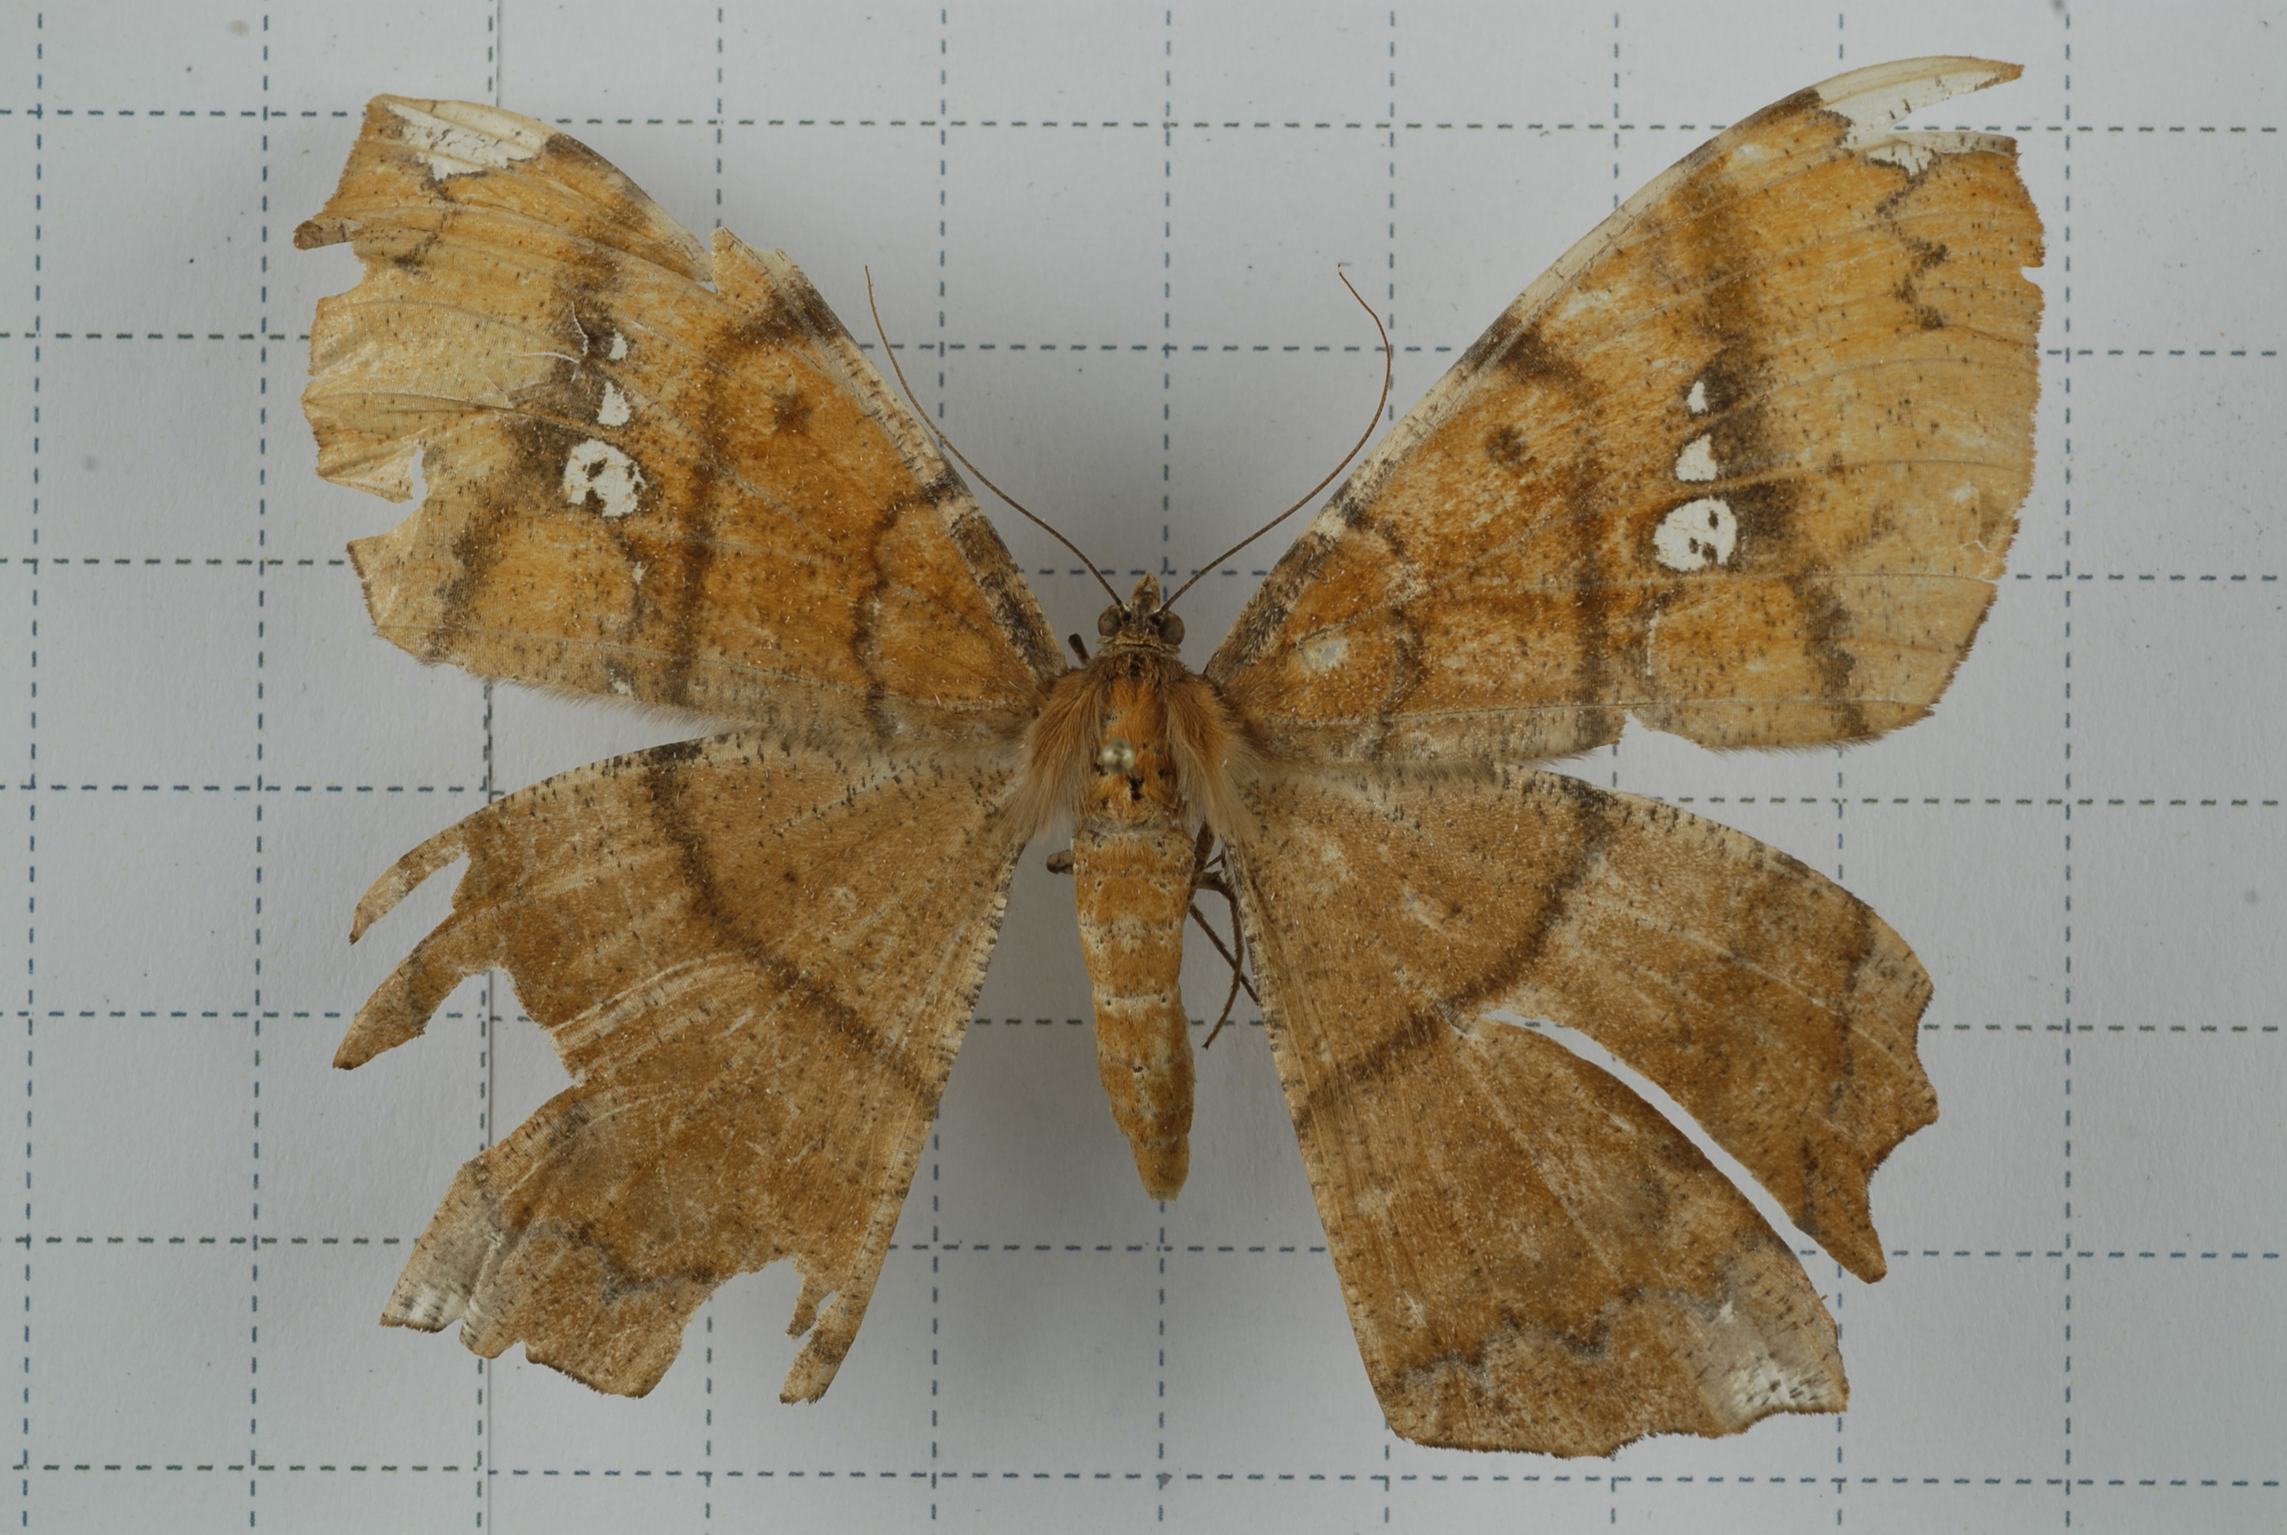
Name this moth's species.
Amblychia angeronaria
